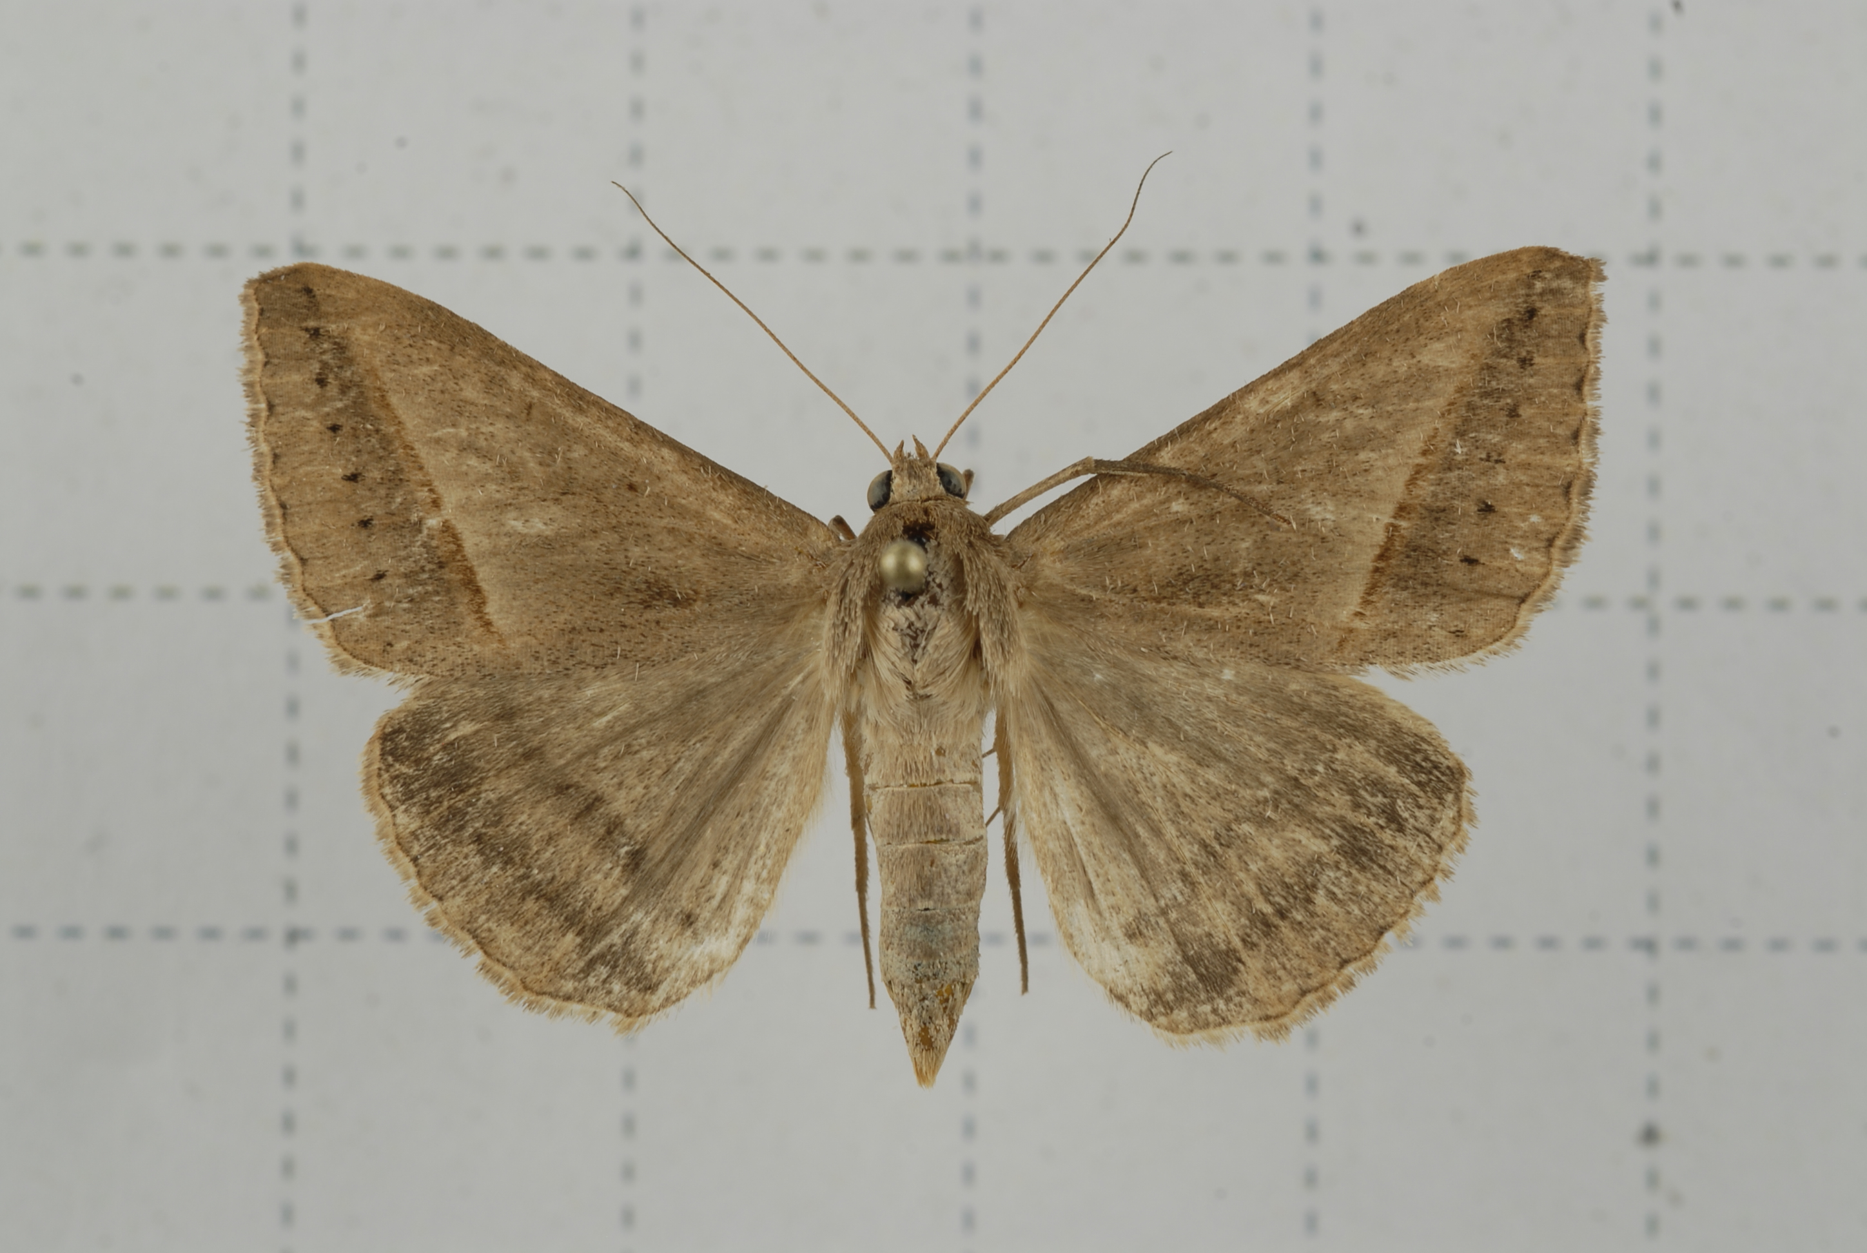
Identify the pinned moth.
Mocis frugalis
